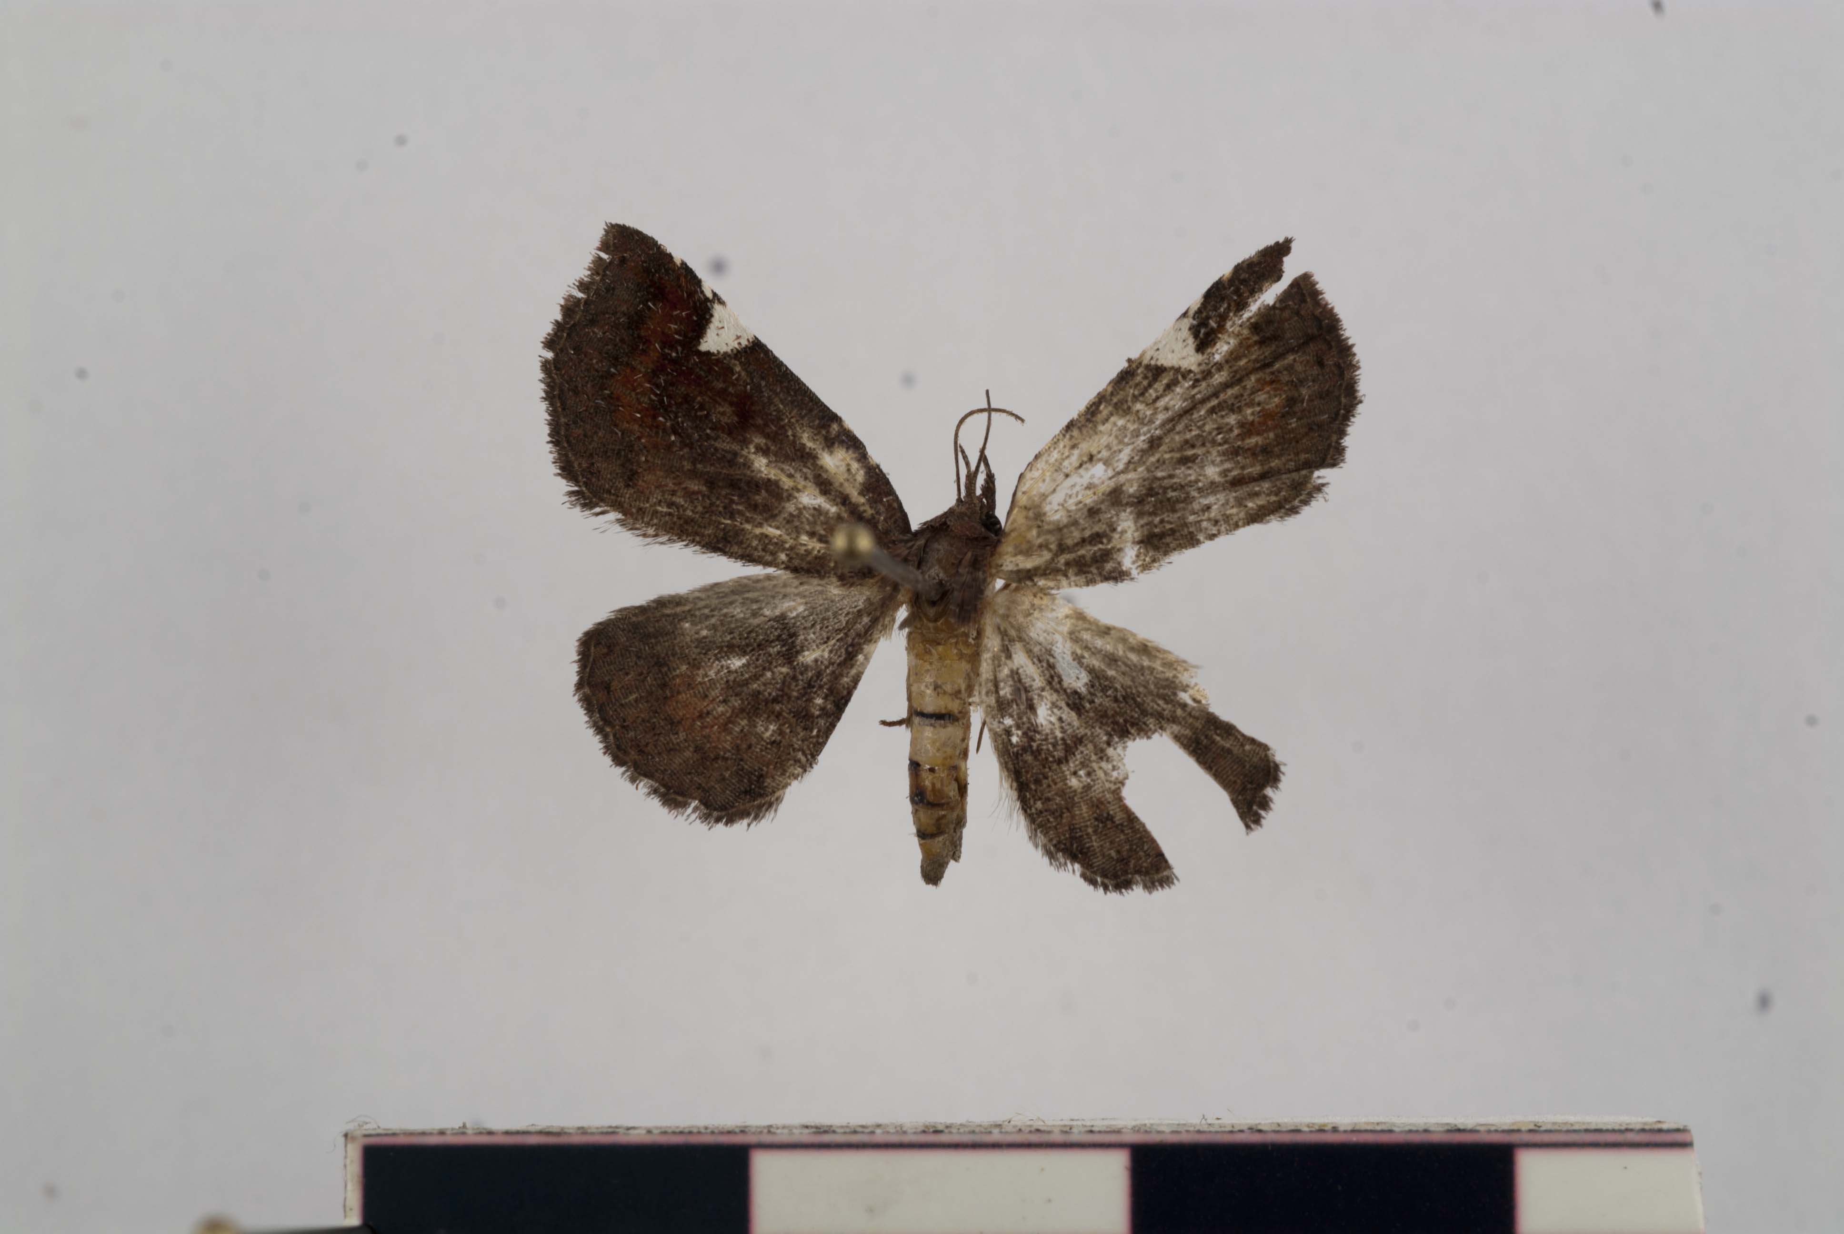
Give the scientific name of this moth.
Pangrapta costinotata
